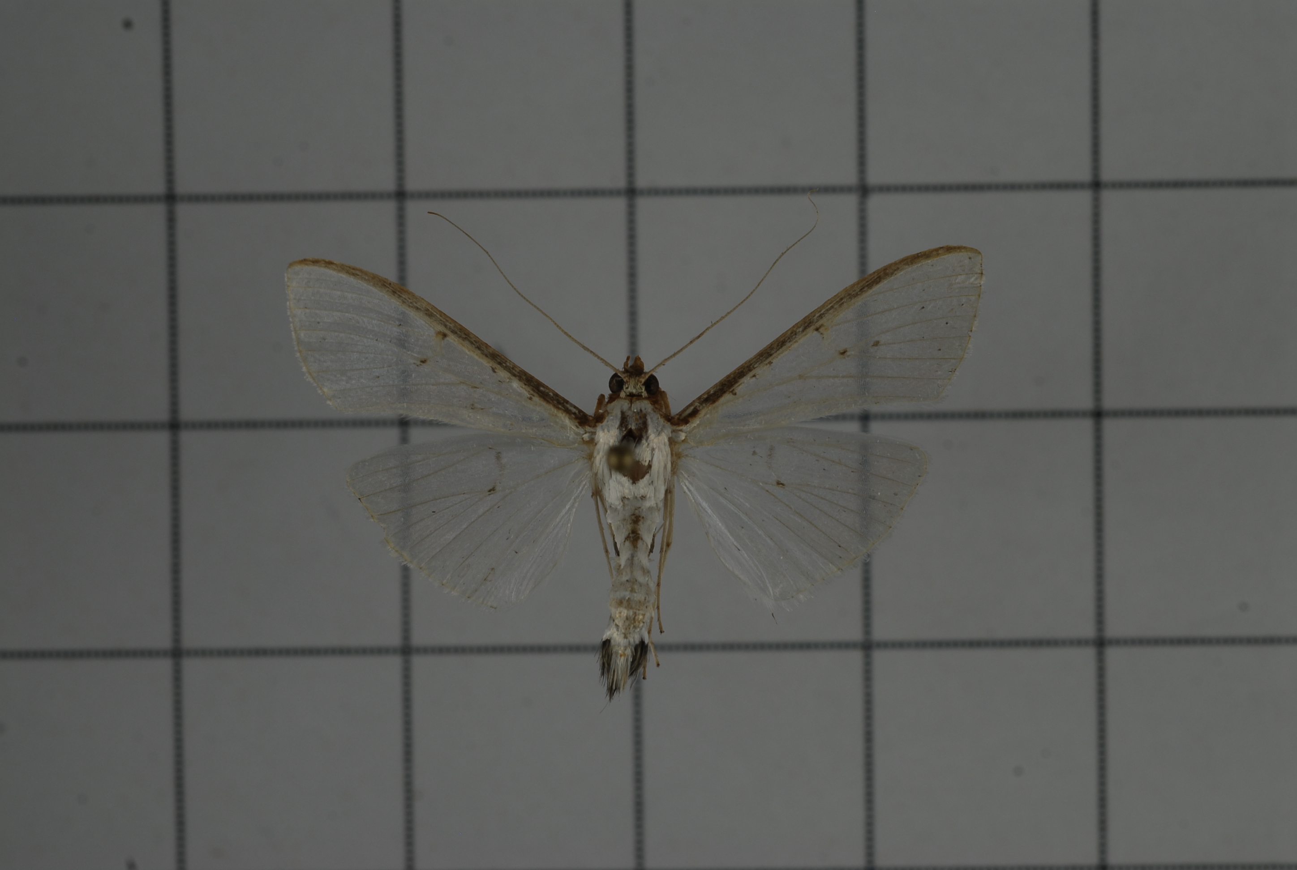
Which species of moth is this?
Palpita asiaticalis
